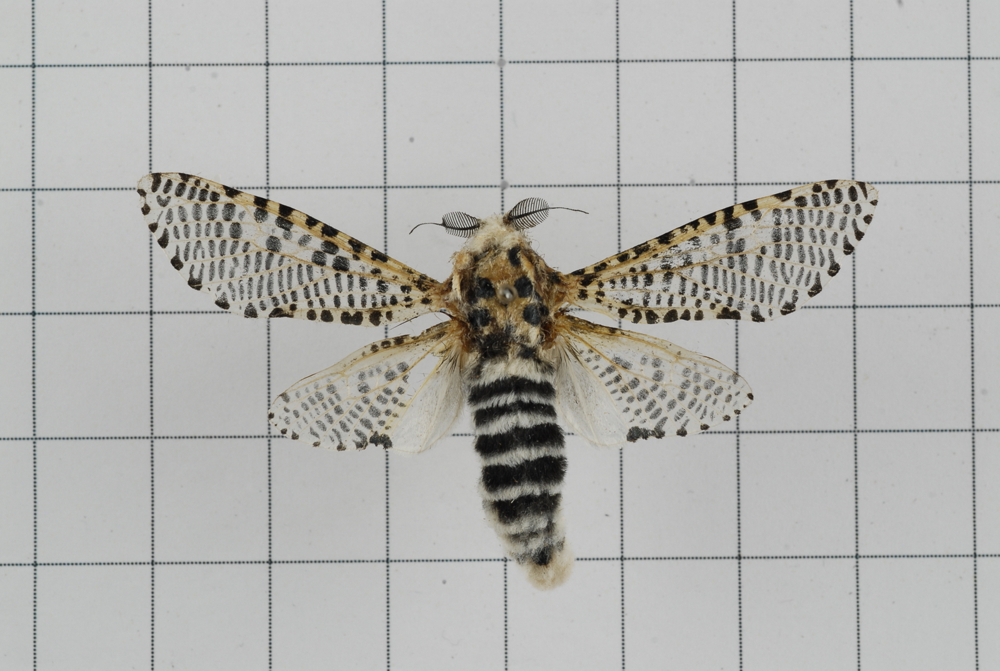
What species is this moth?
Zeuzera multistrigata multistrigata
